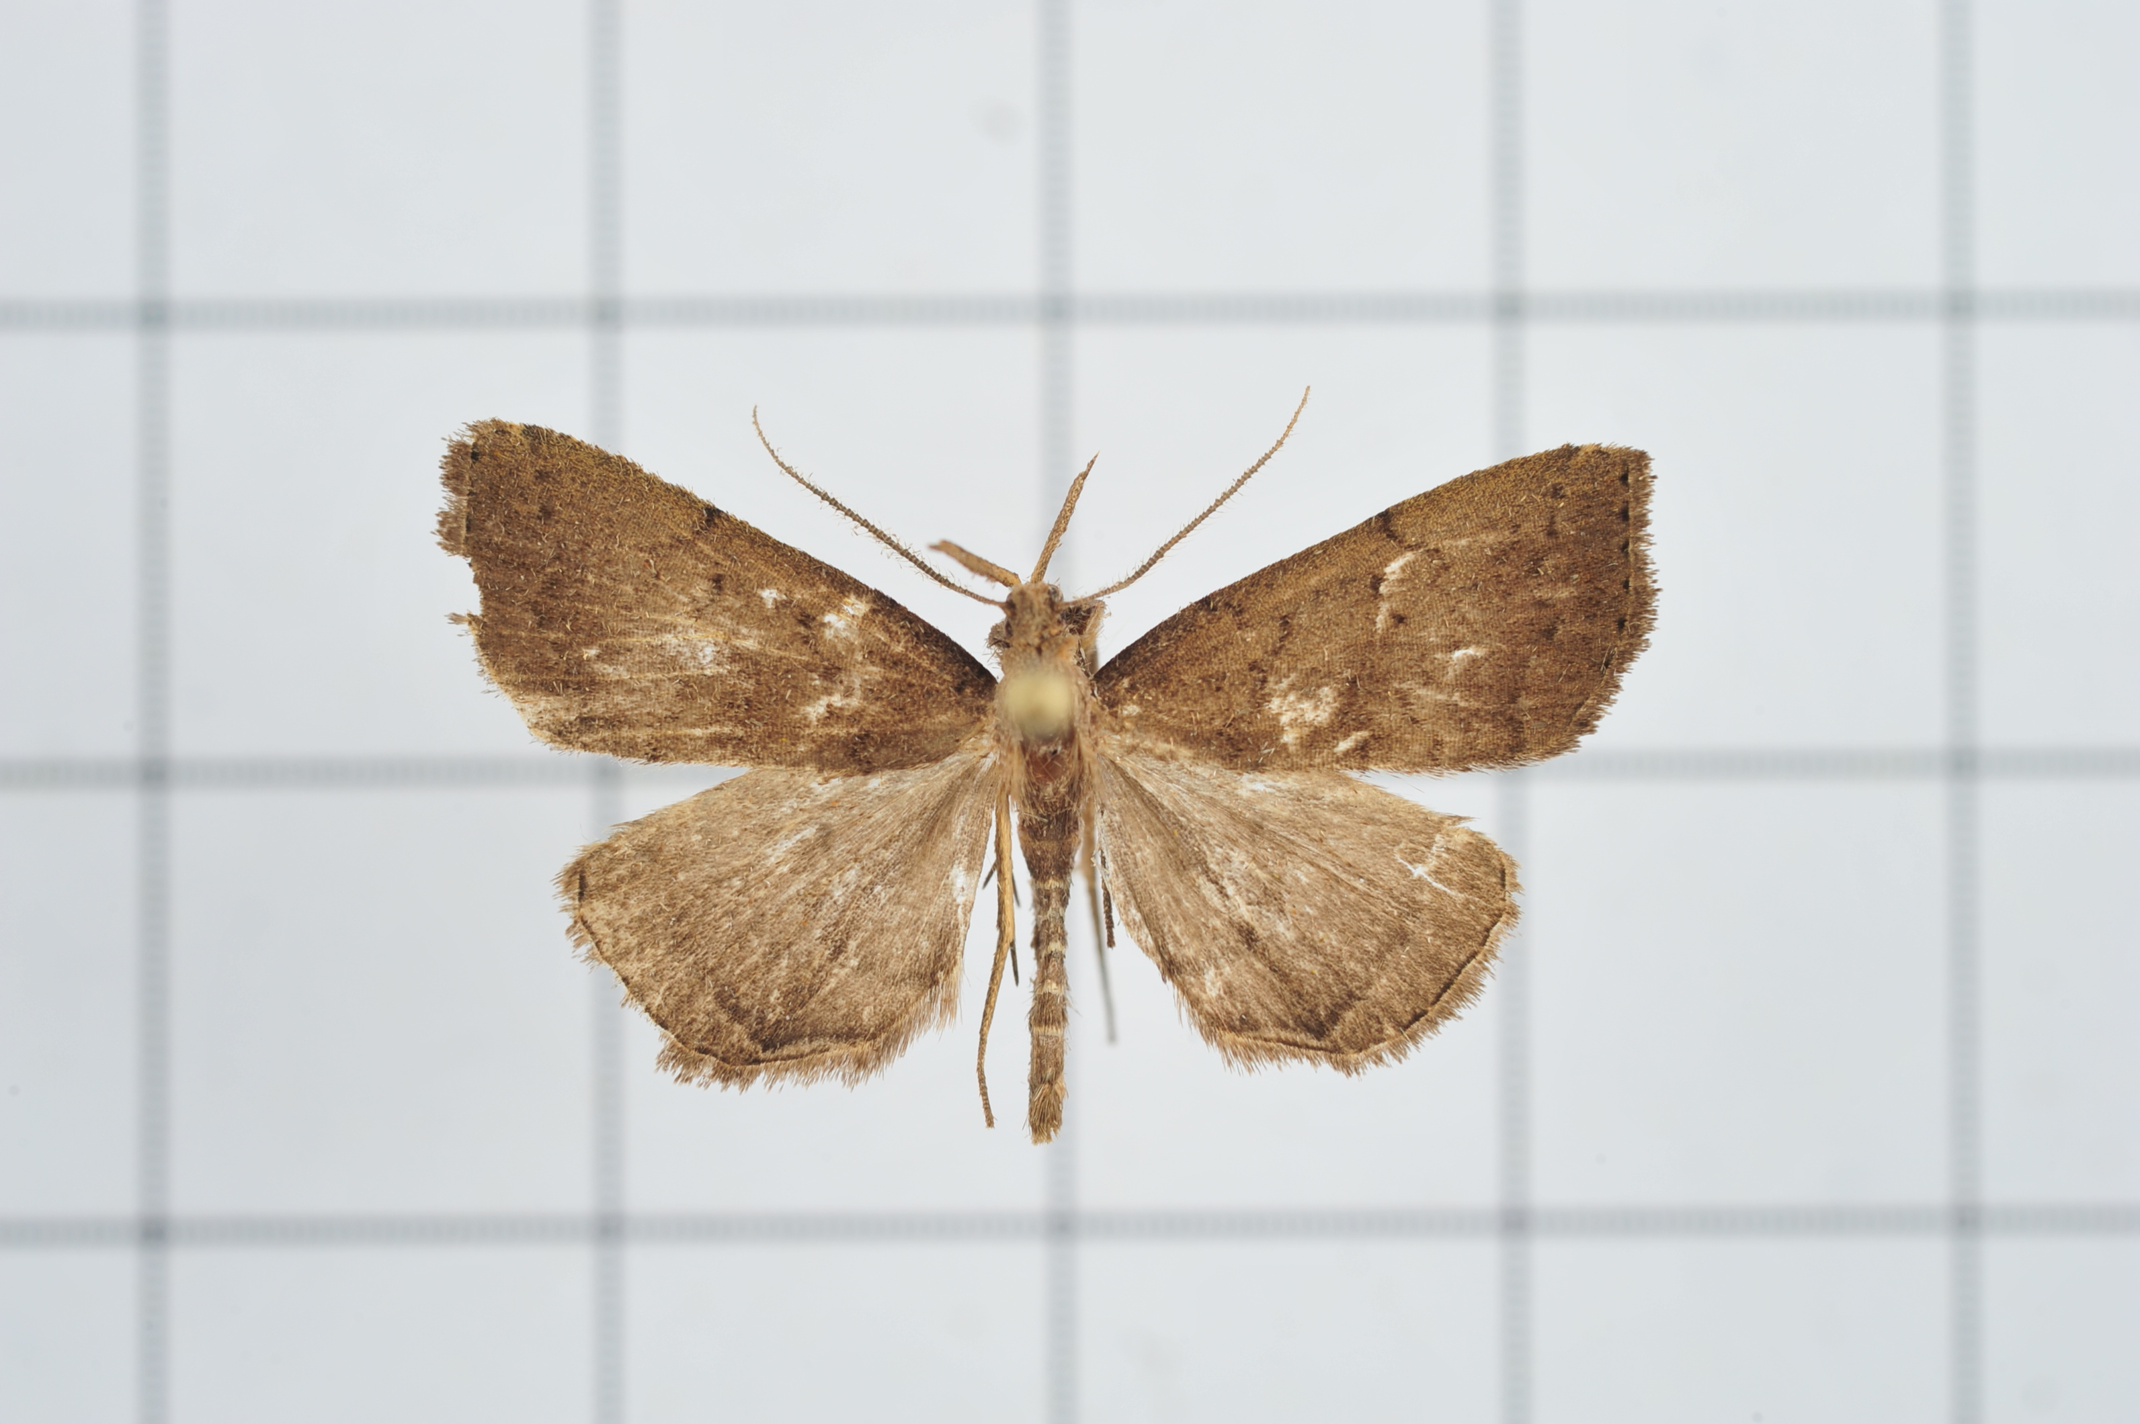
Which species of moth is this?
Herminia terminalis
